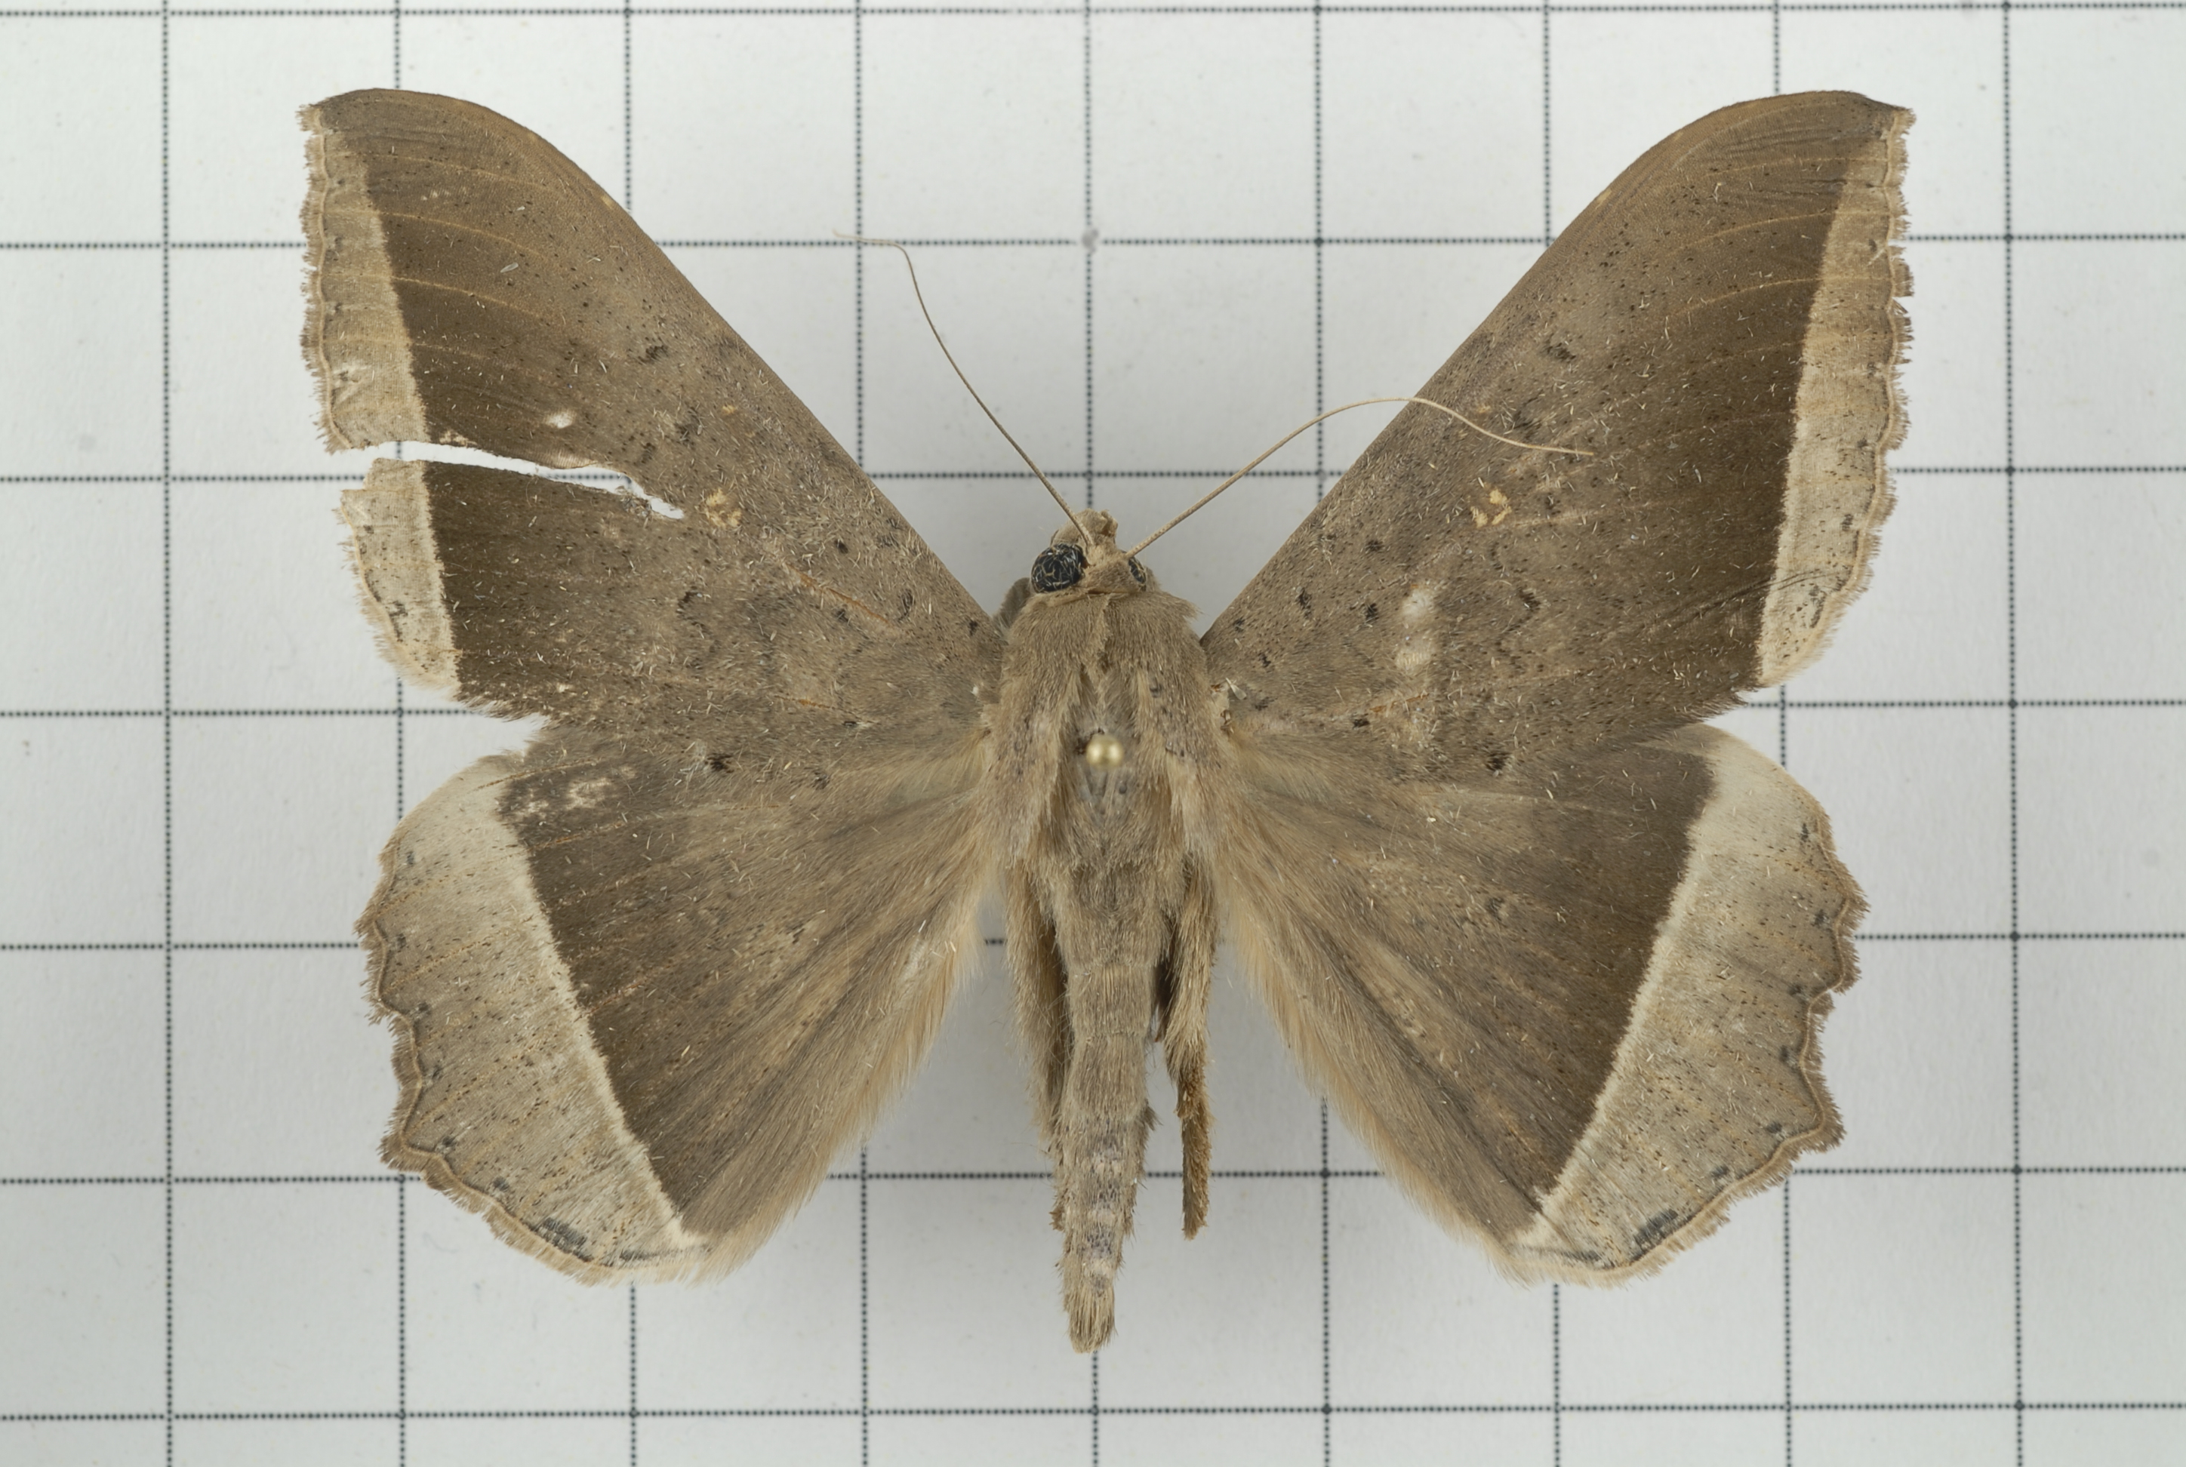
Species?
Hulodes caranea
